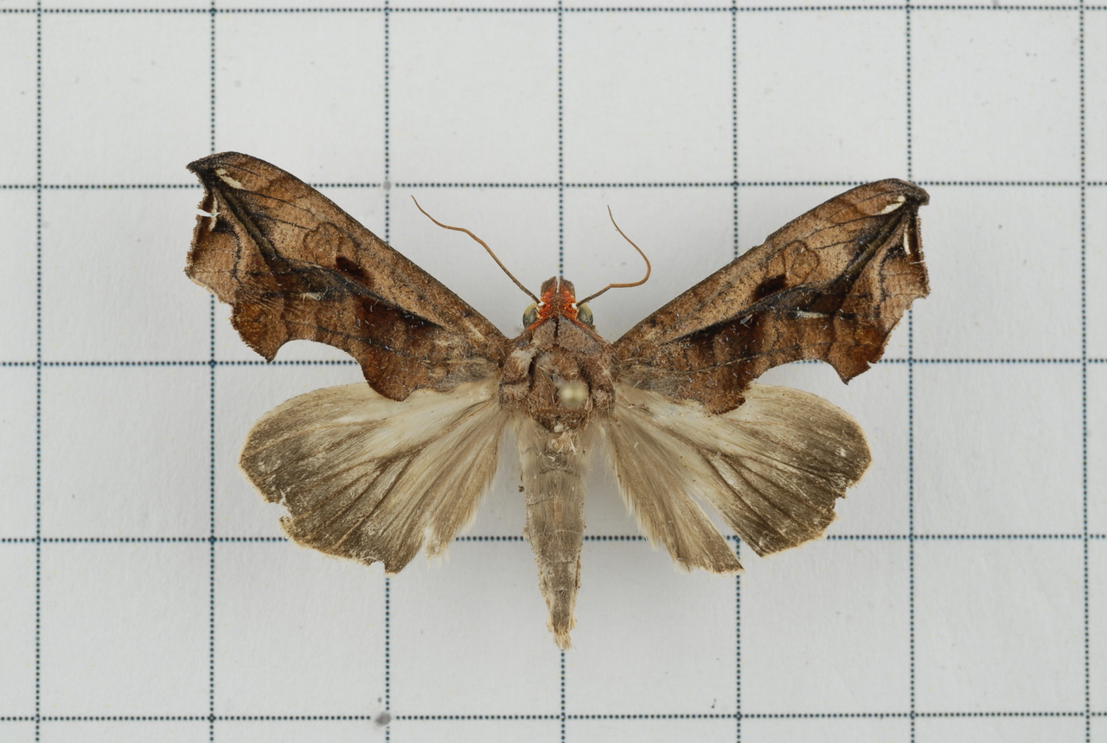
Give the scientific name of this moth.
Oraesia argyrosticta
